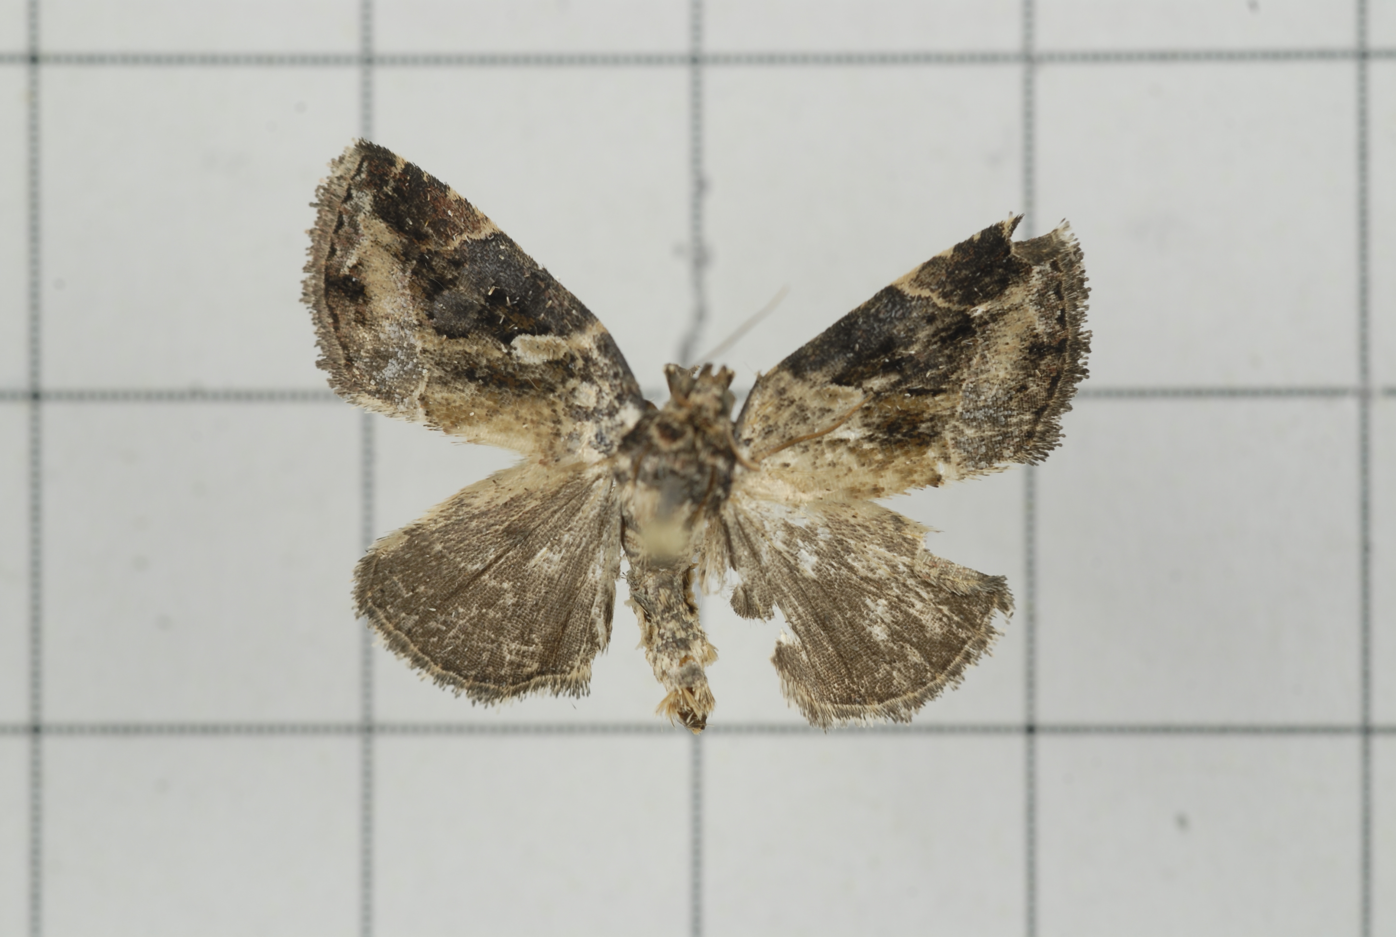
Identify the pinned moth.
Pseudodeltote postvittata
